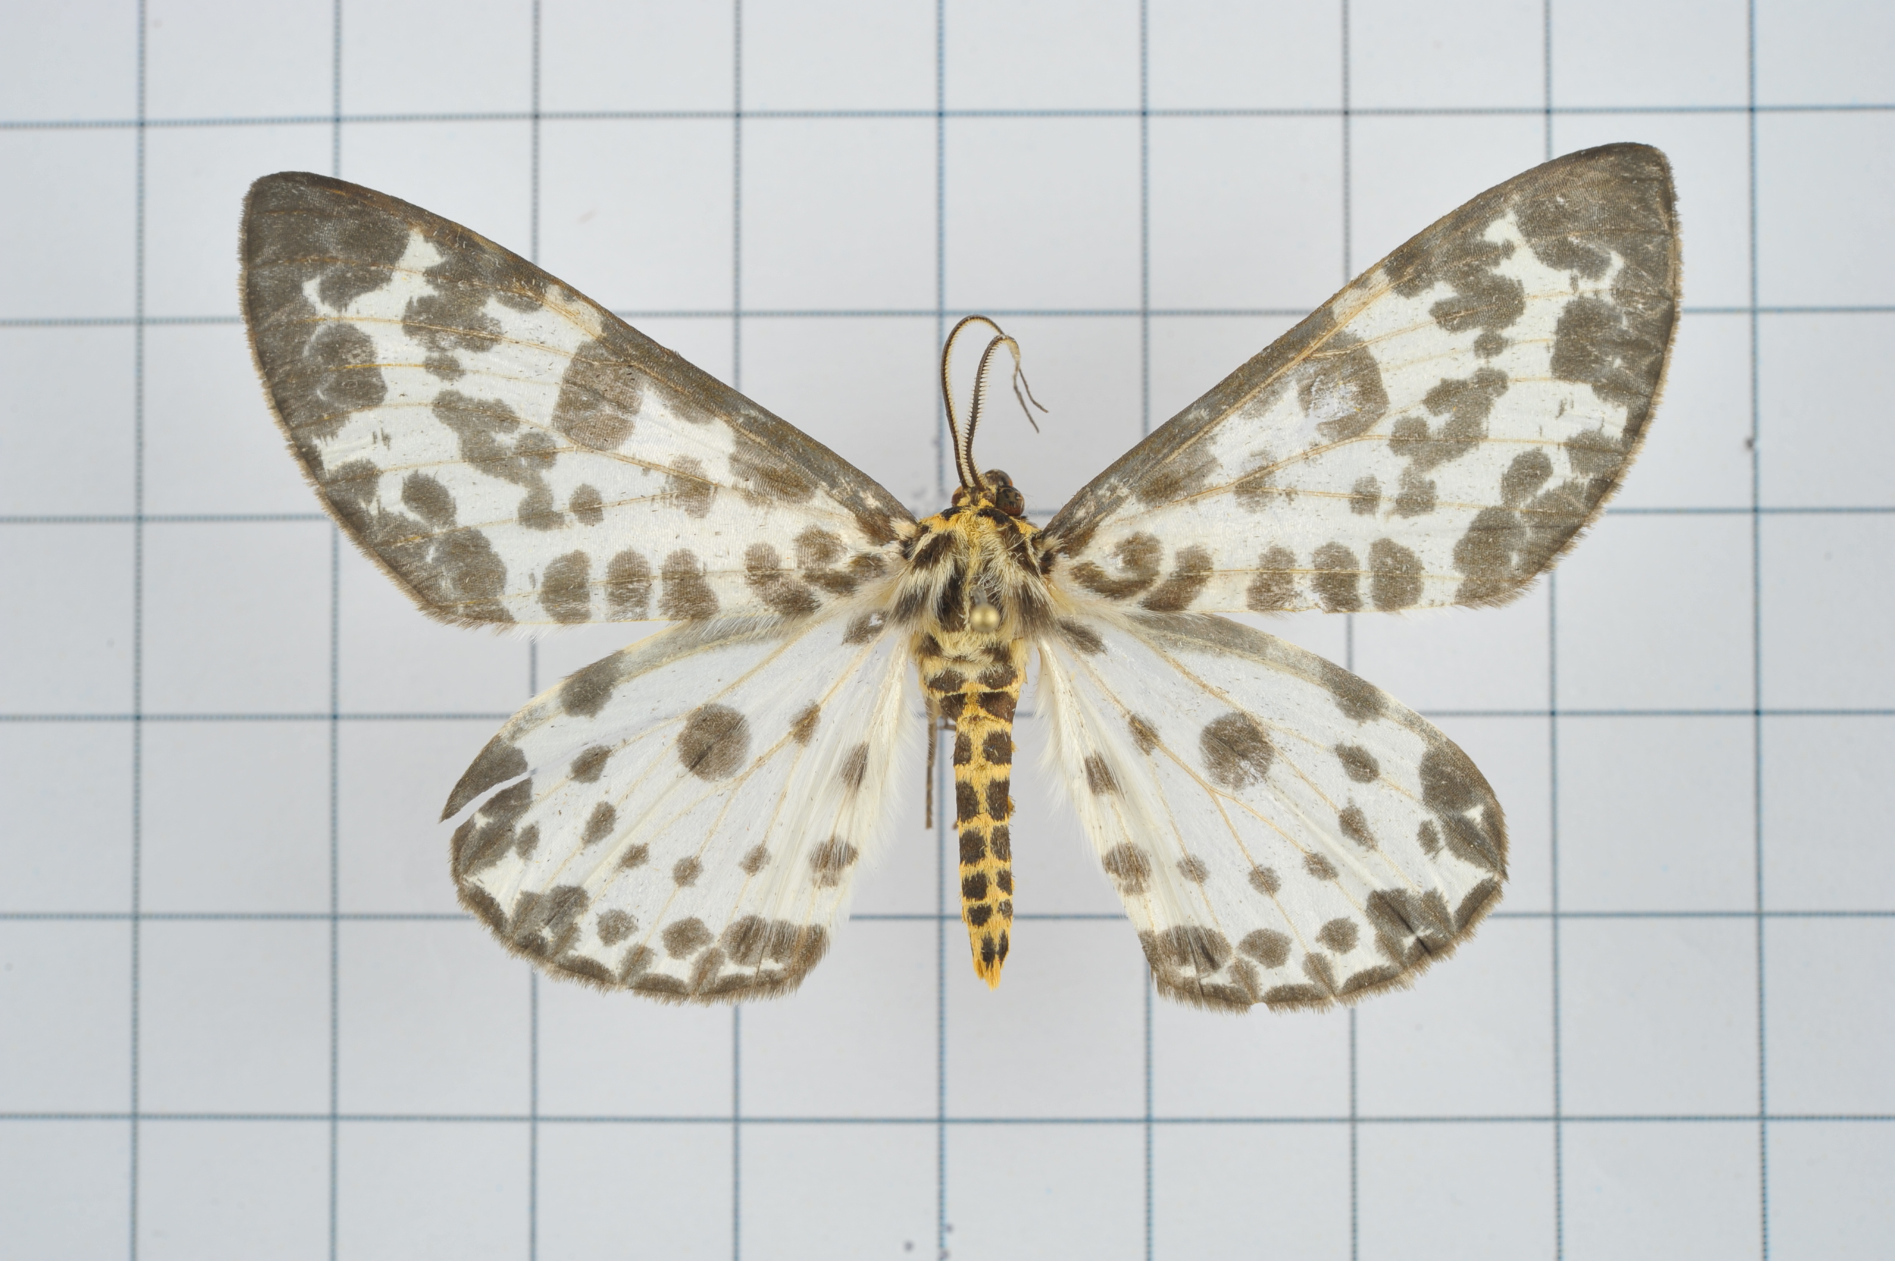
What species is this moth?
Parapercnia giraffata
